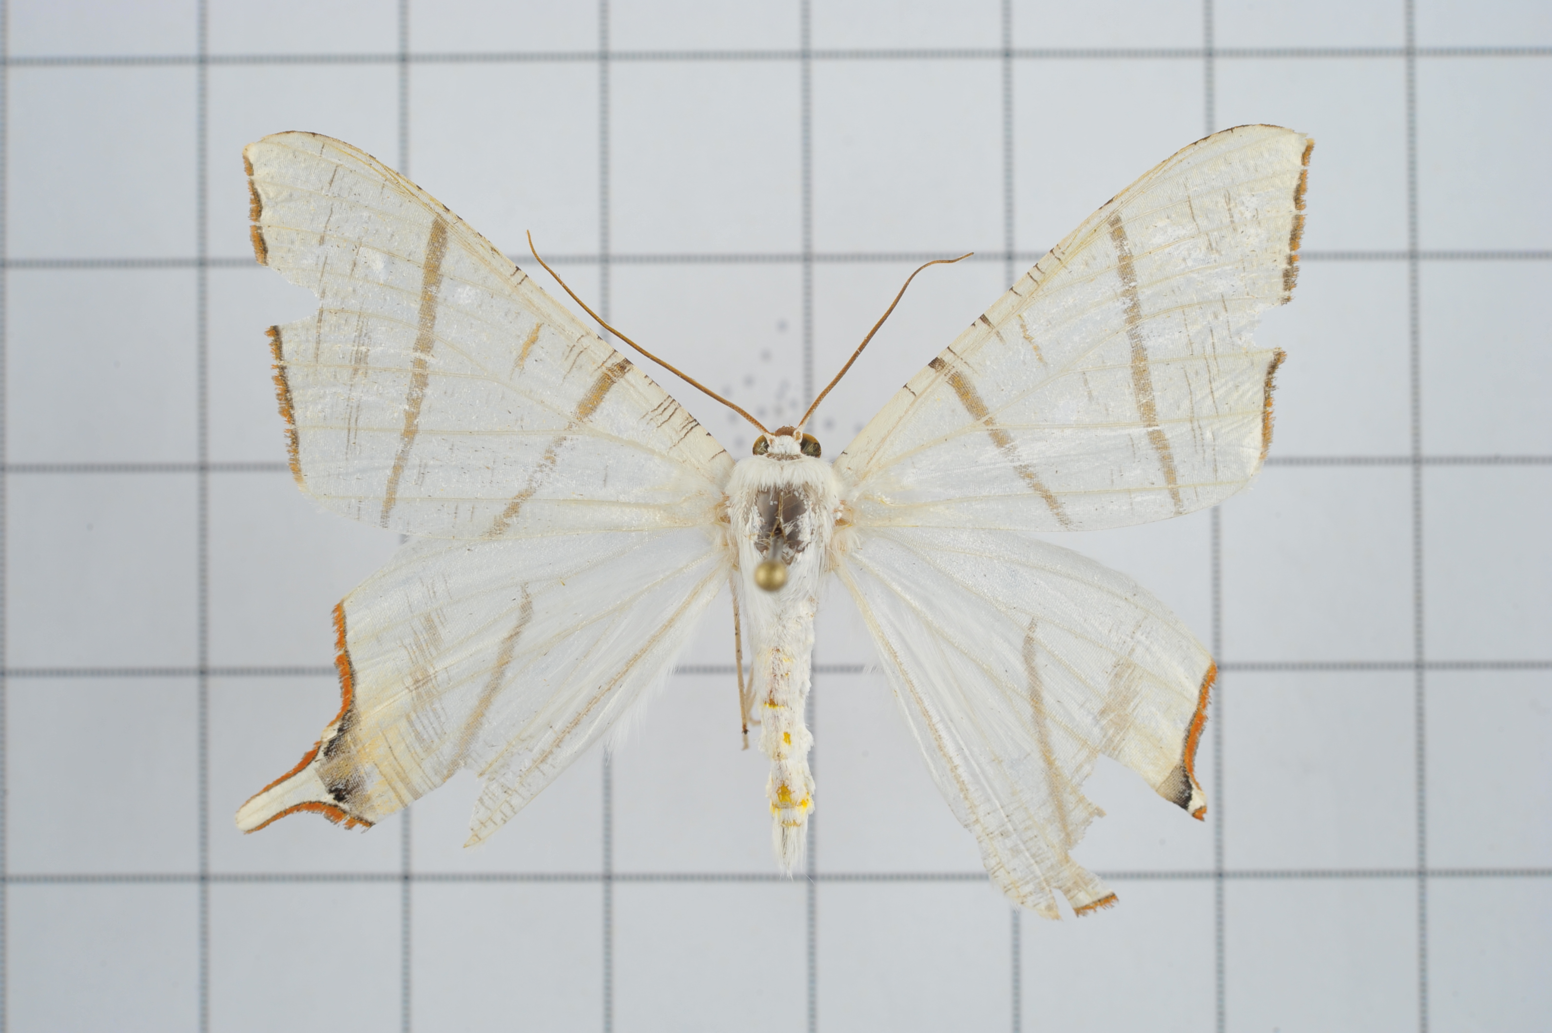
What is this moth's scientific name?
Ourapteryx clara formosana
